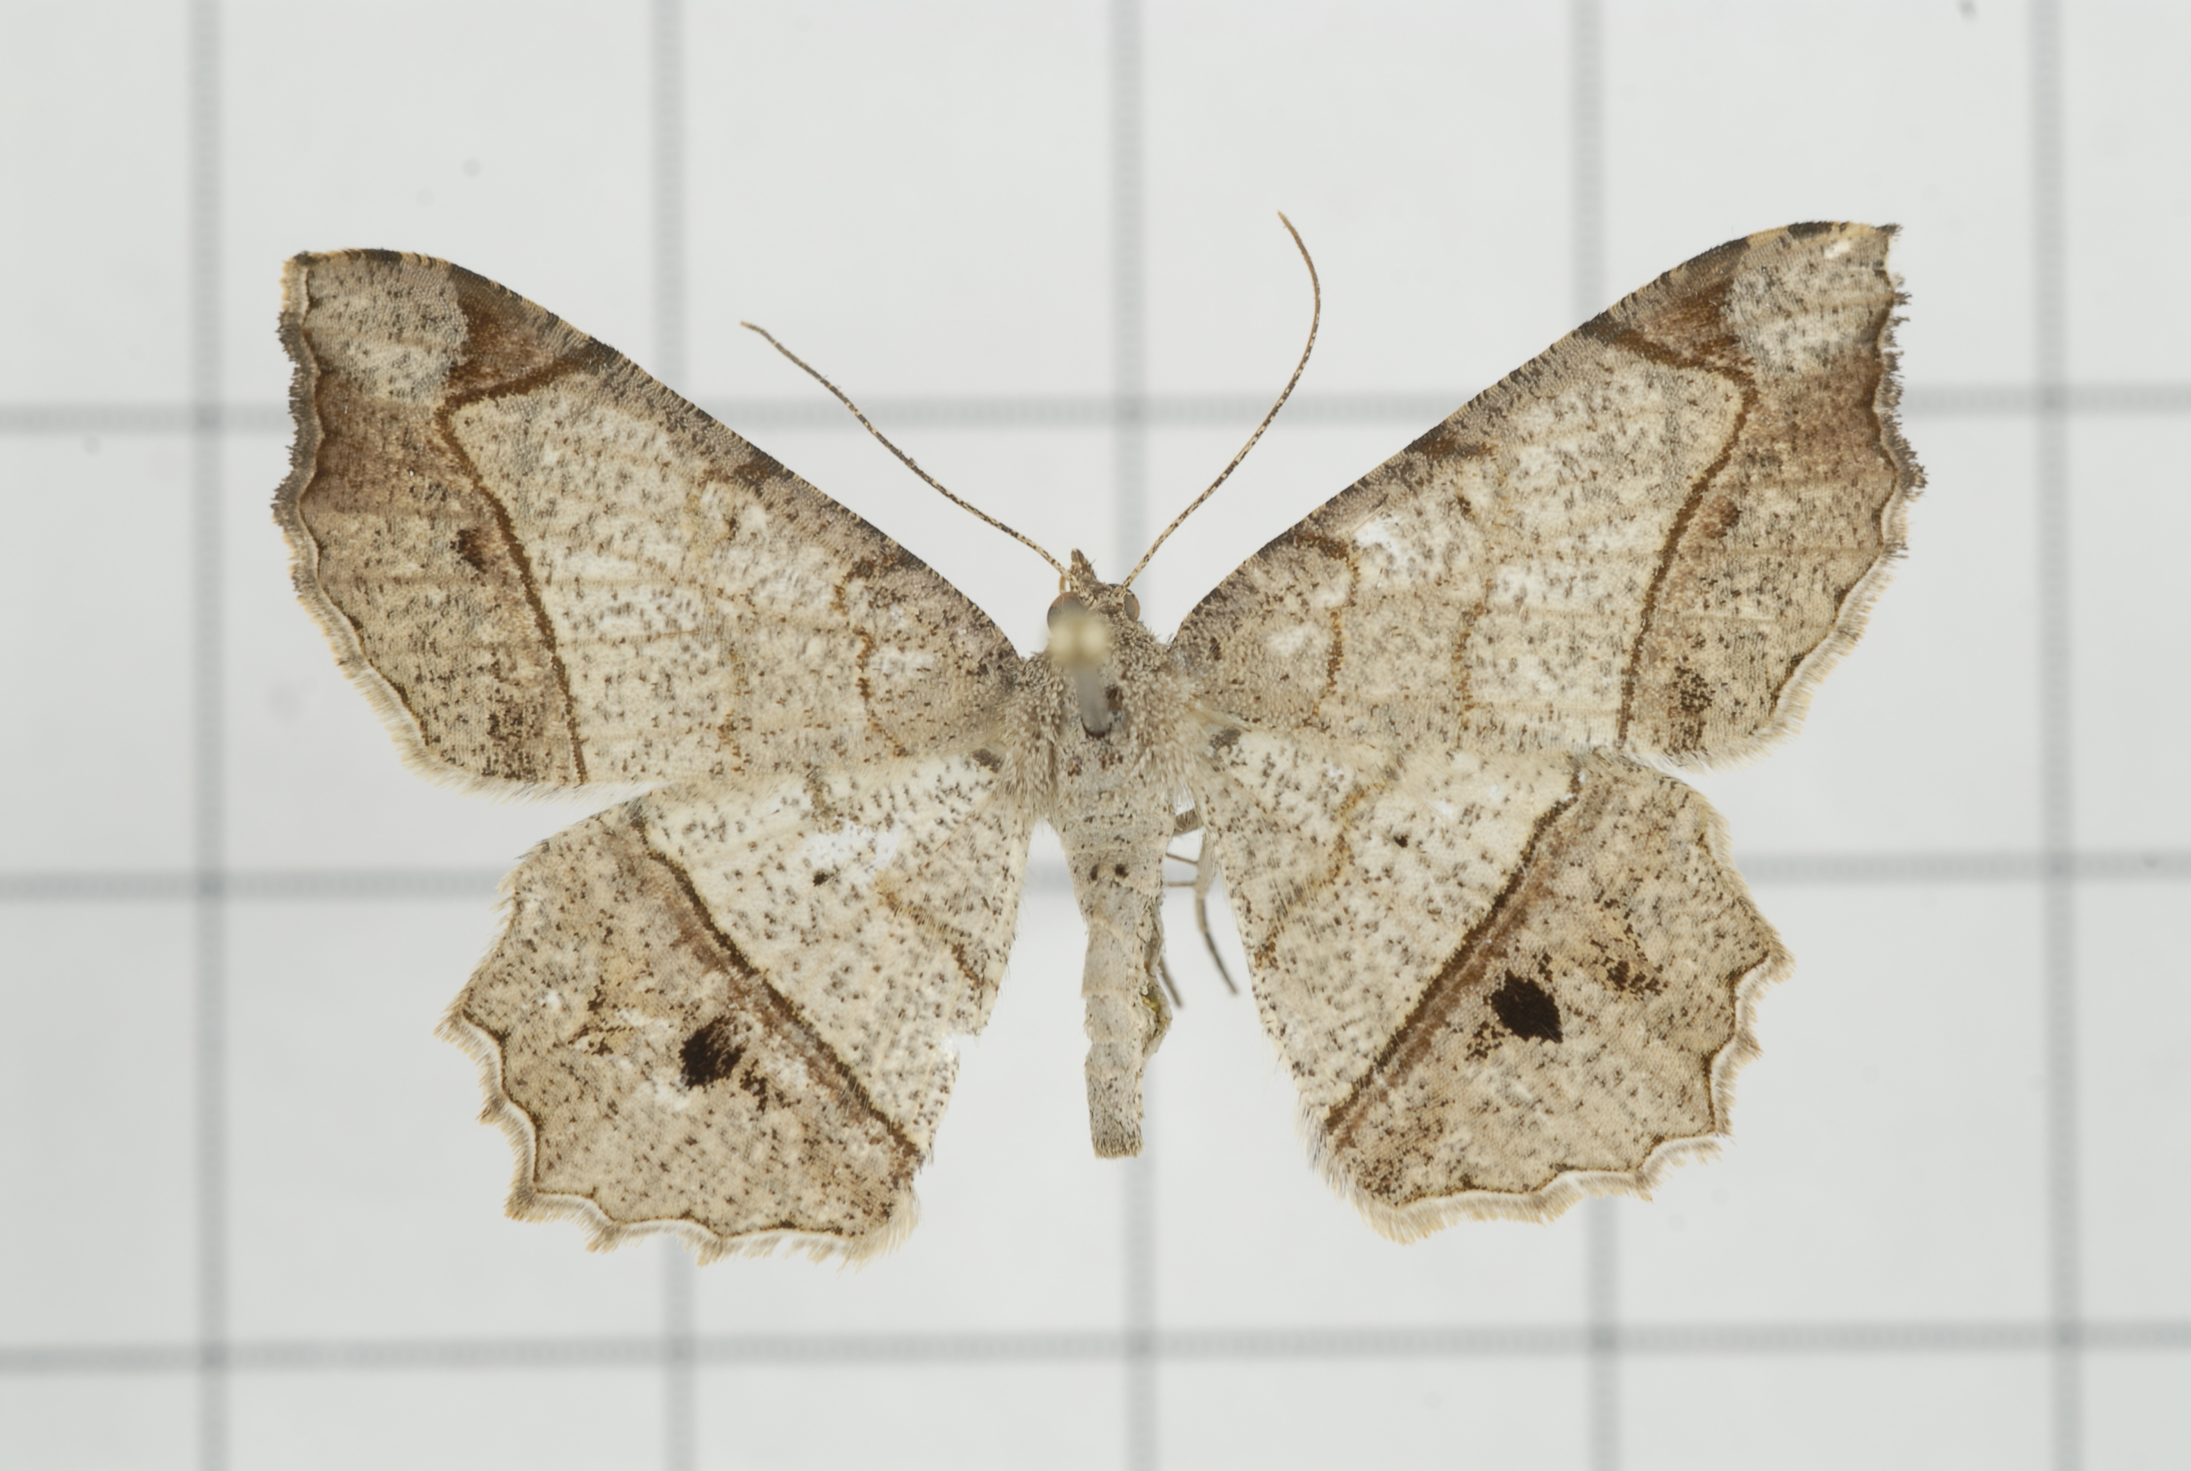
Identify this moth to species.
Chiasmia intermediaria
